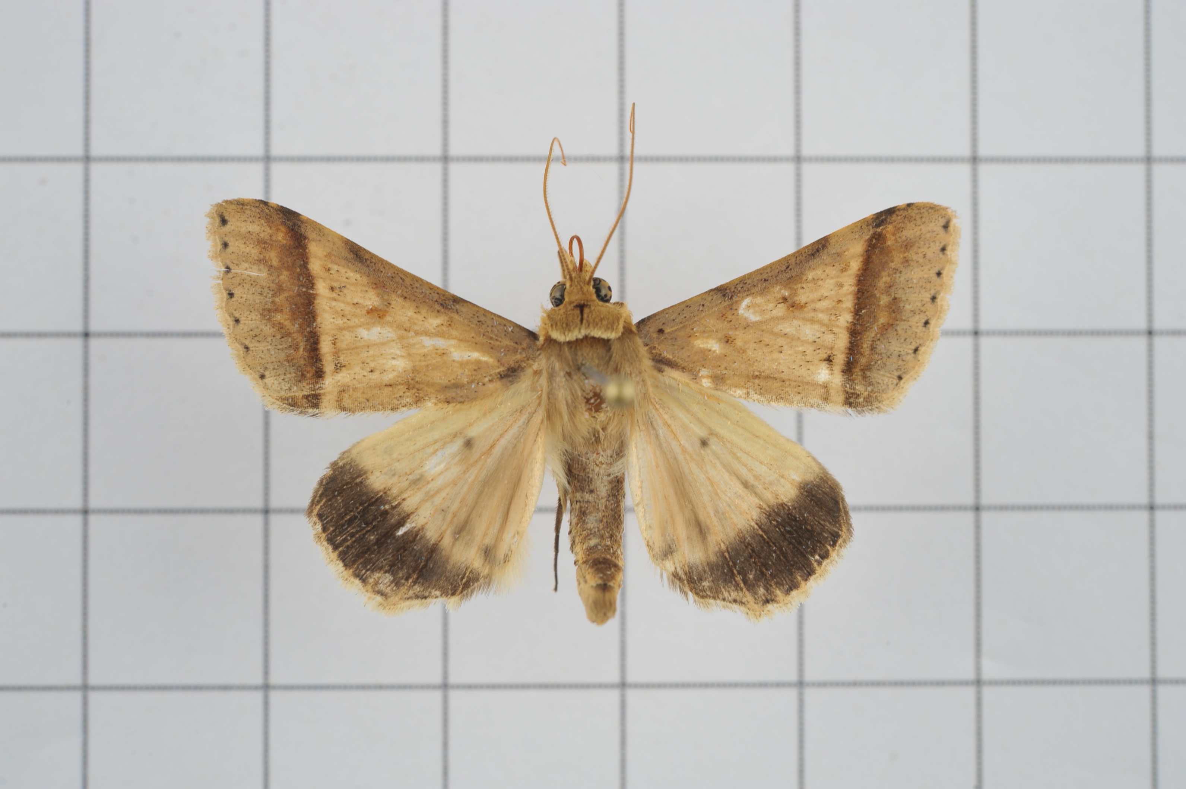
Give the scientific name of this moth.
Plecoptera violacea
